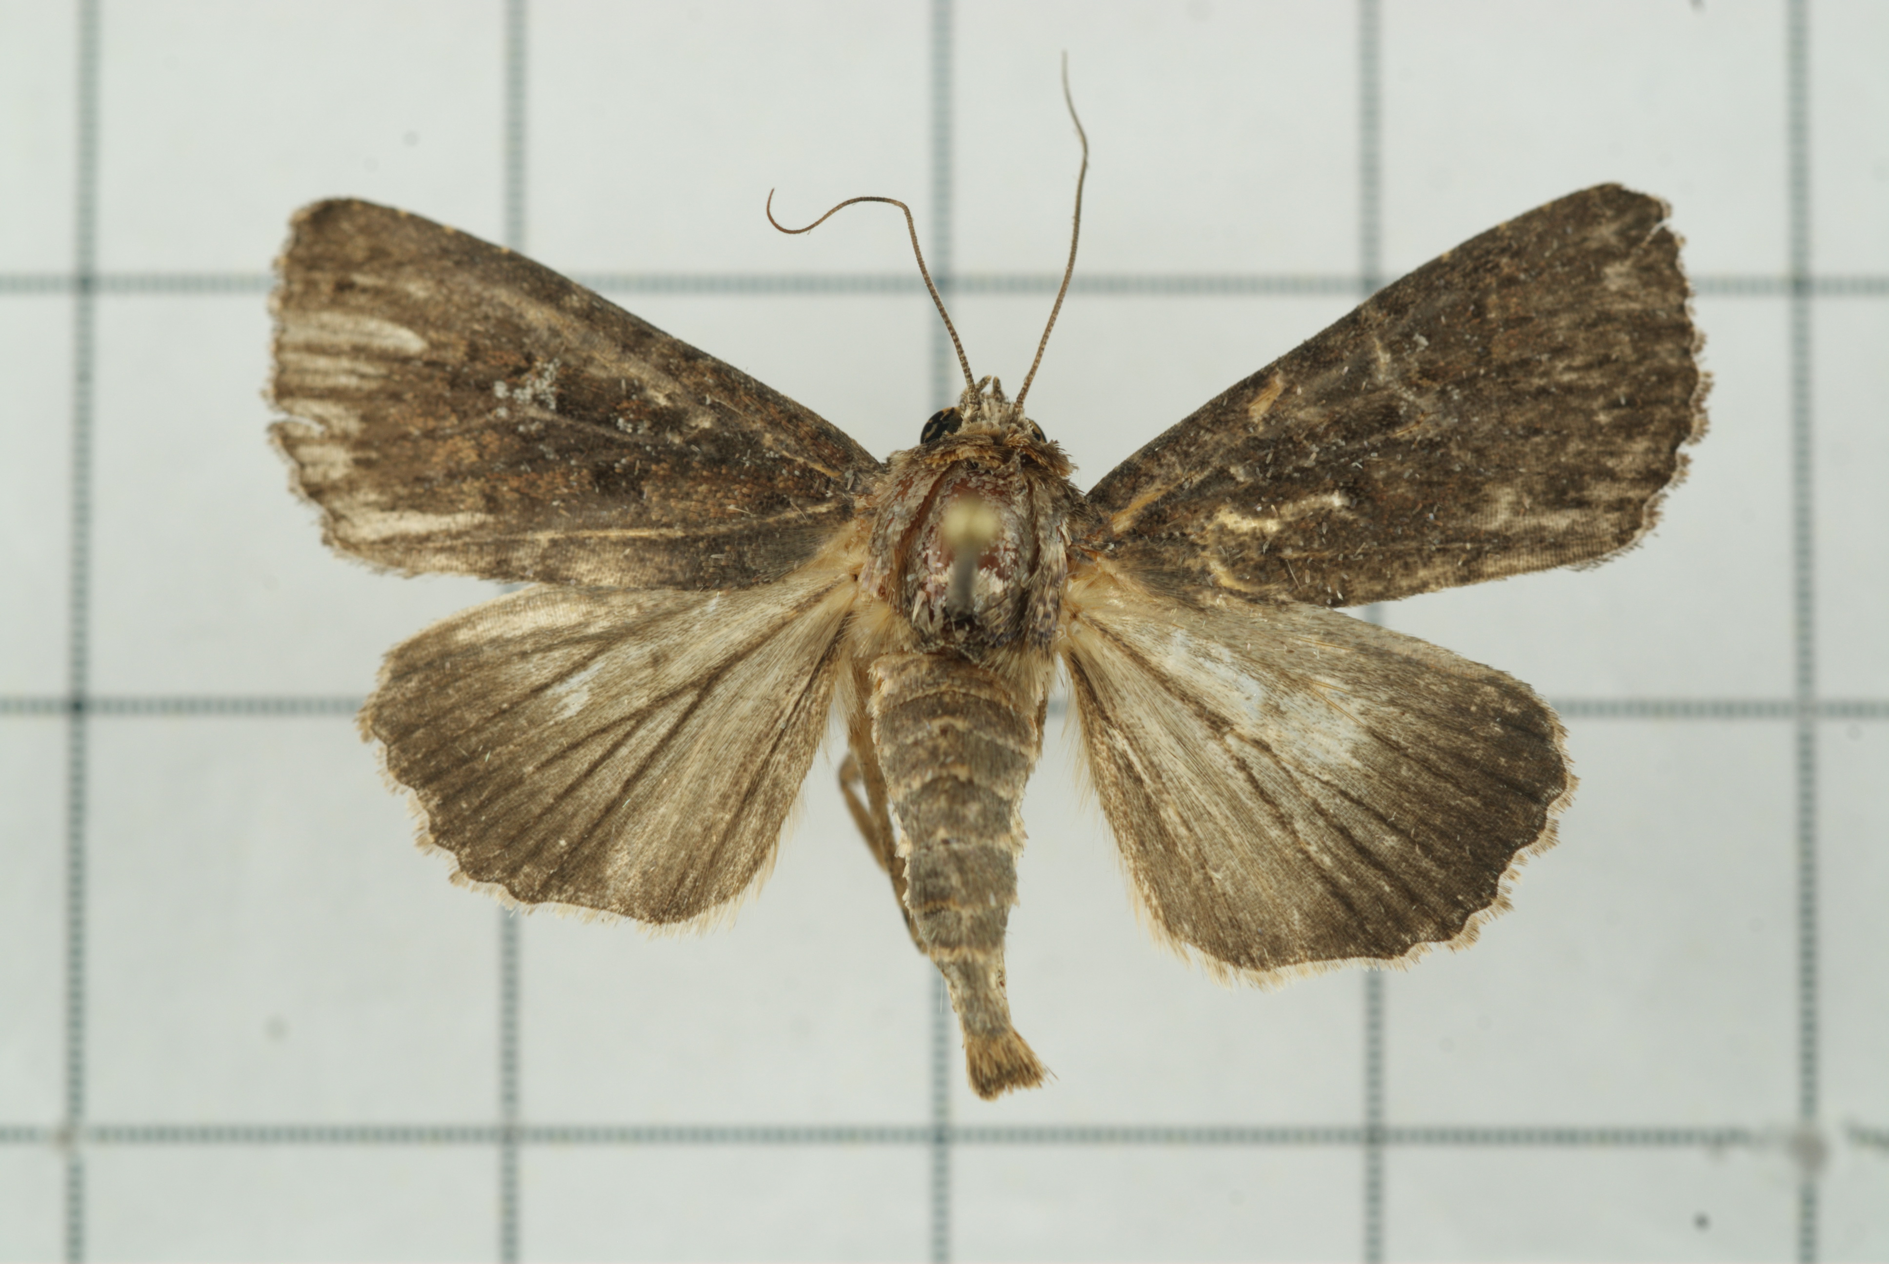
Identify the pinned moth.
Condica illecta
